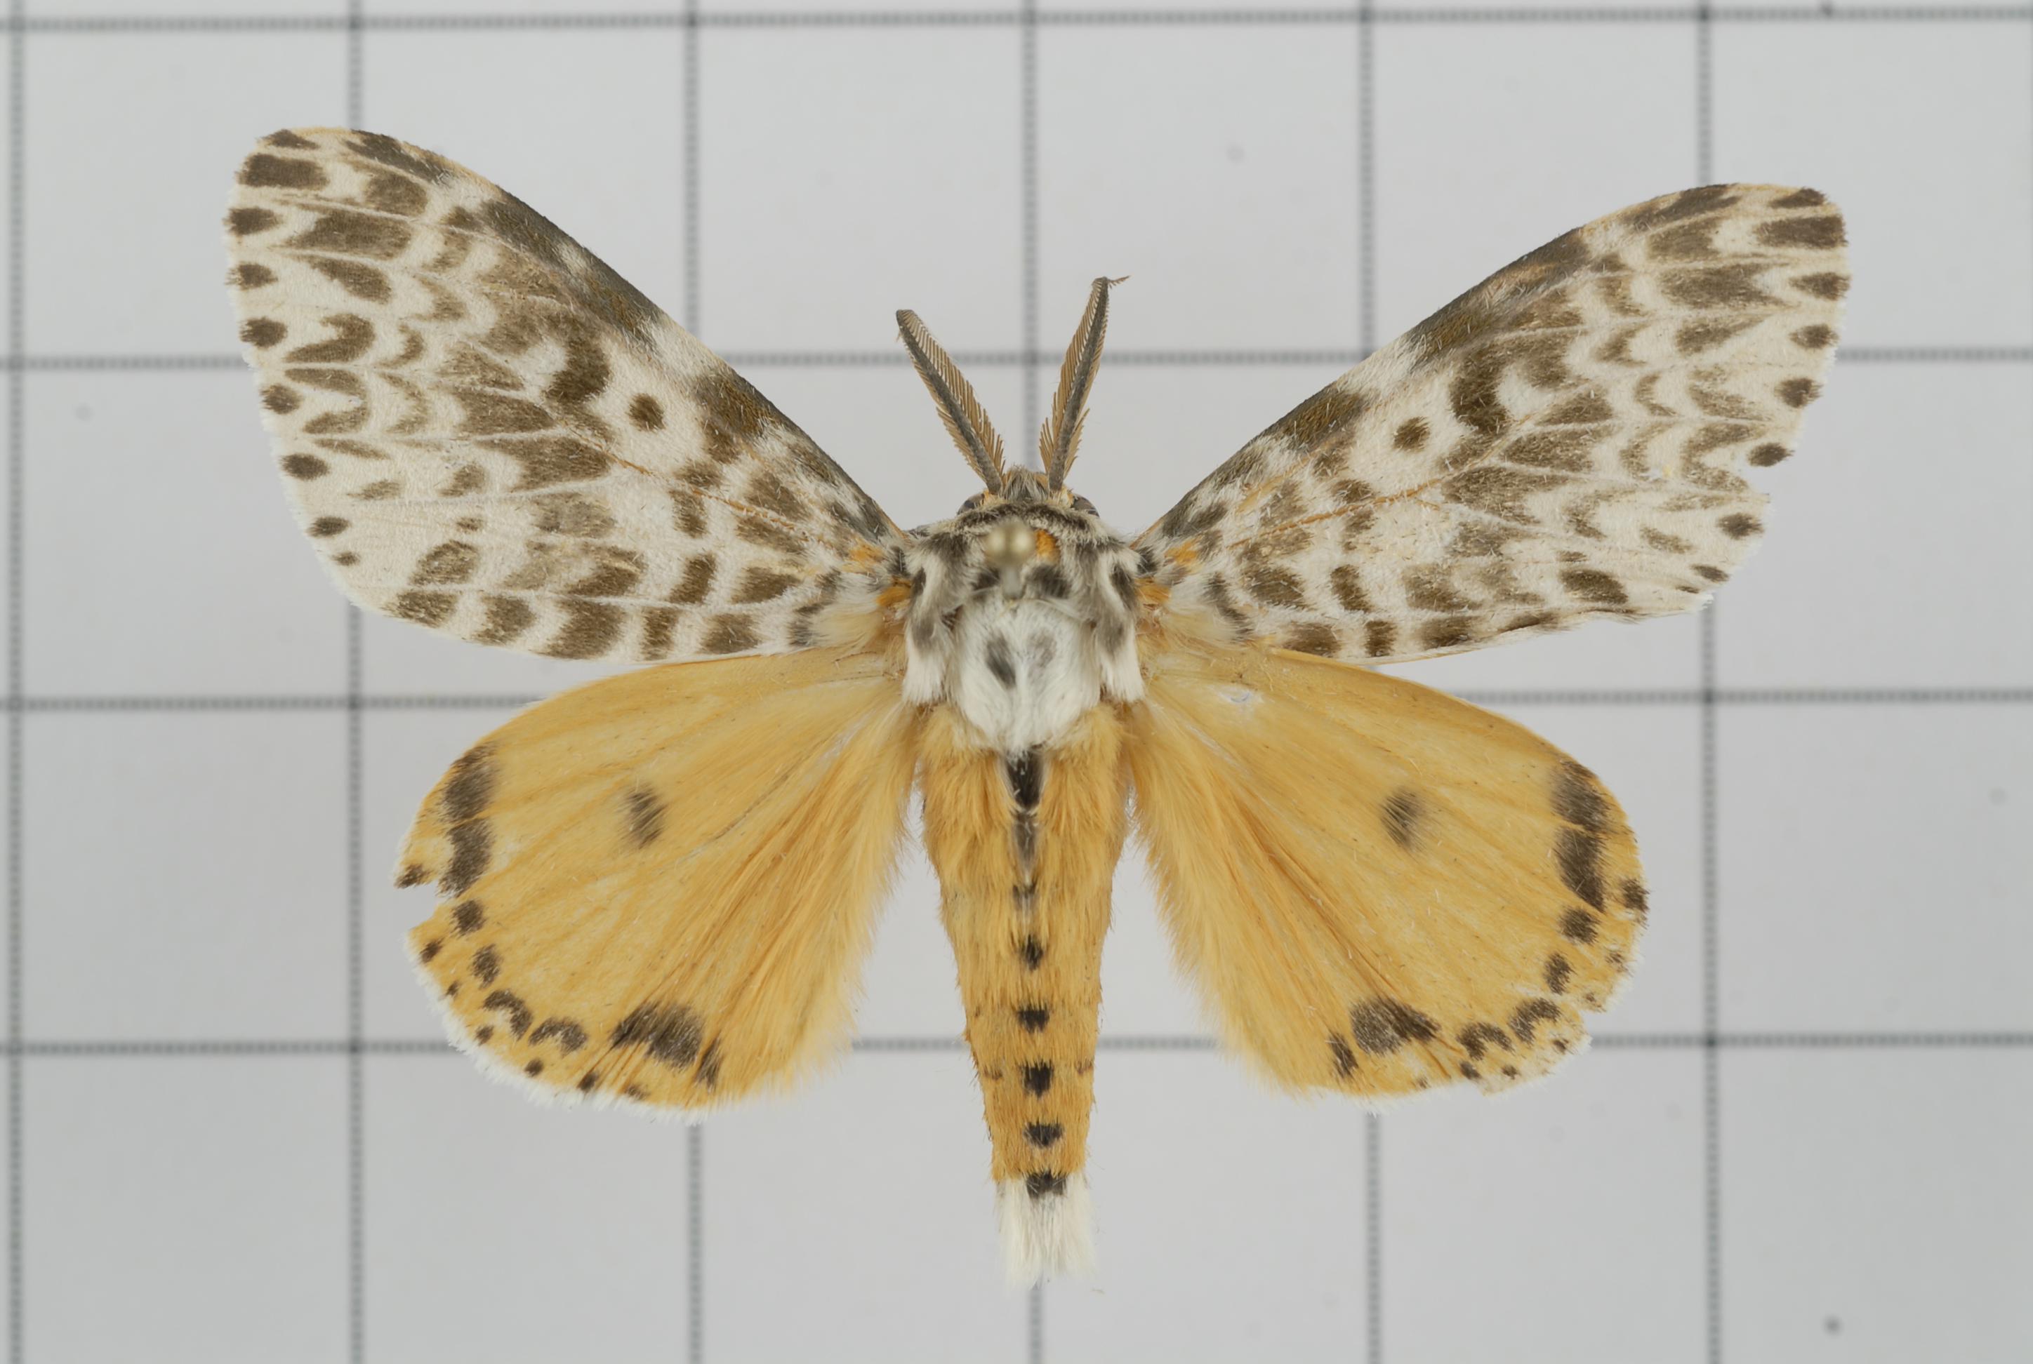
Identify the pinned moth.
Lymantria mathura subpallida
